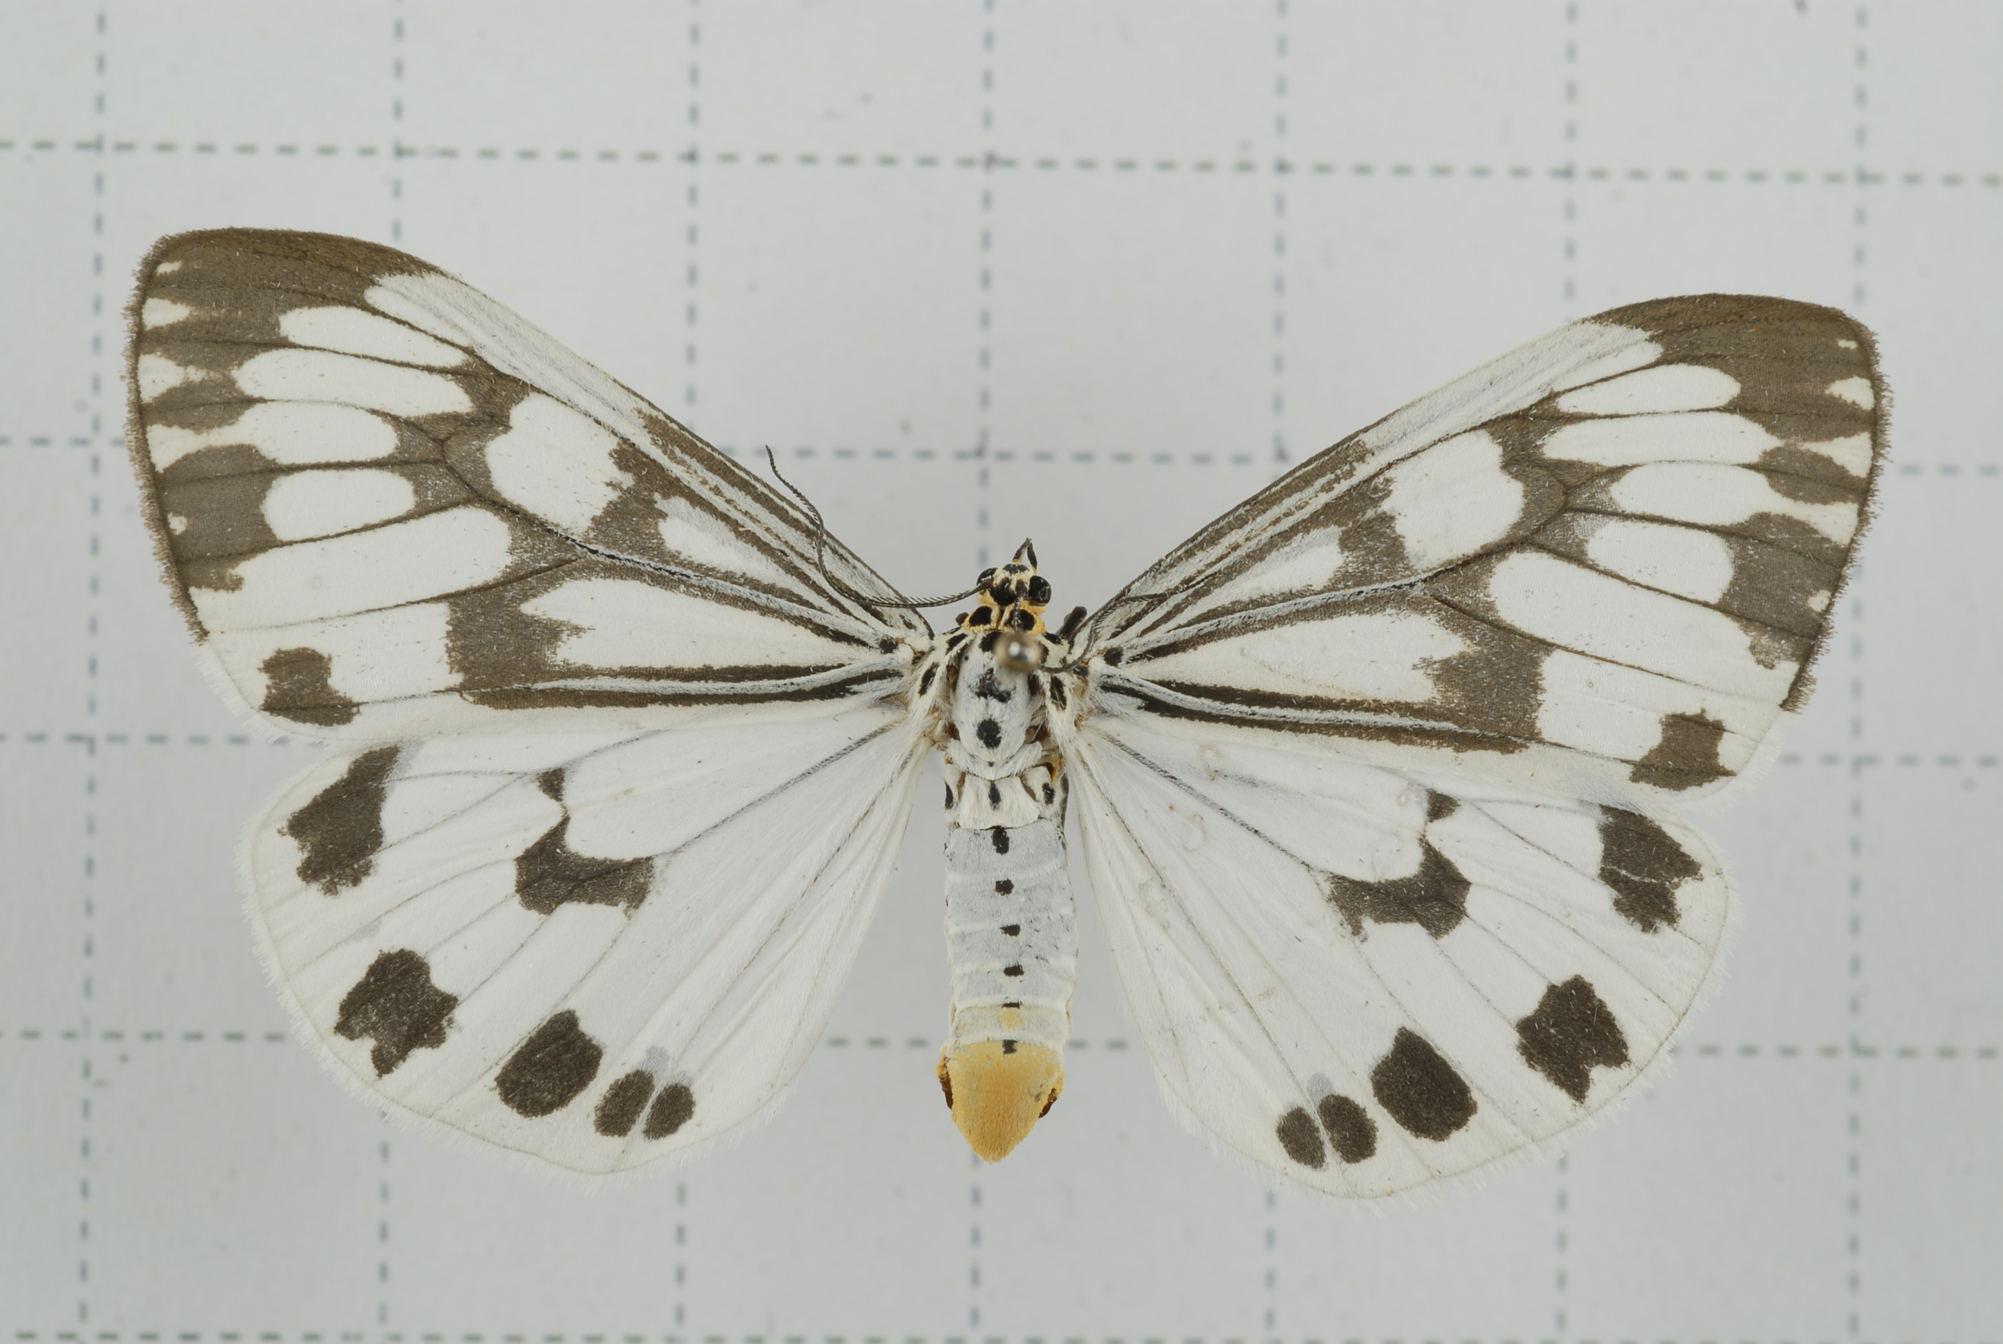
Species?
Nyctemera adversata
